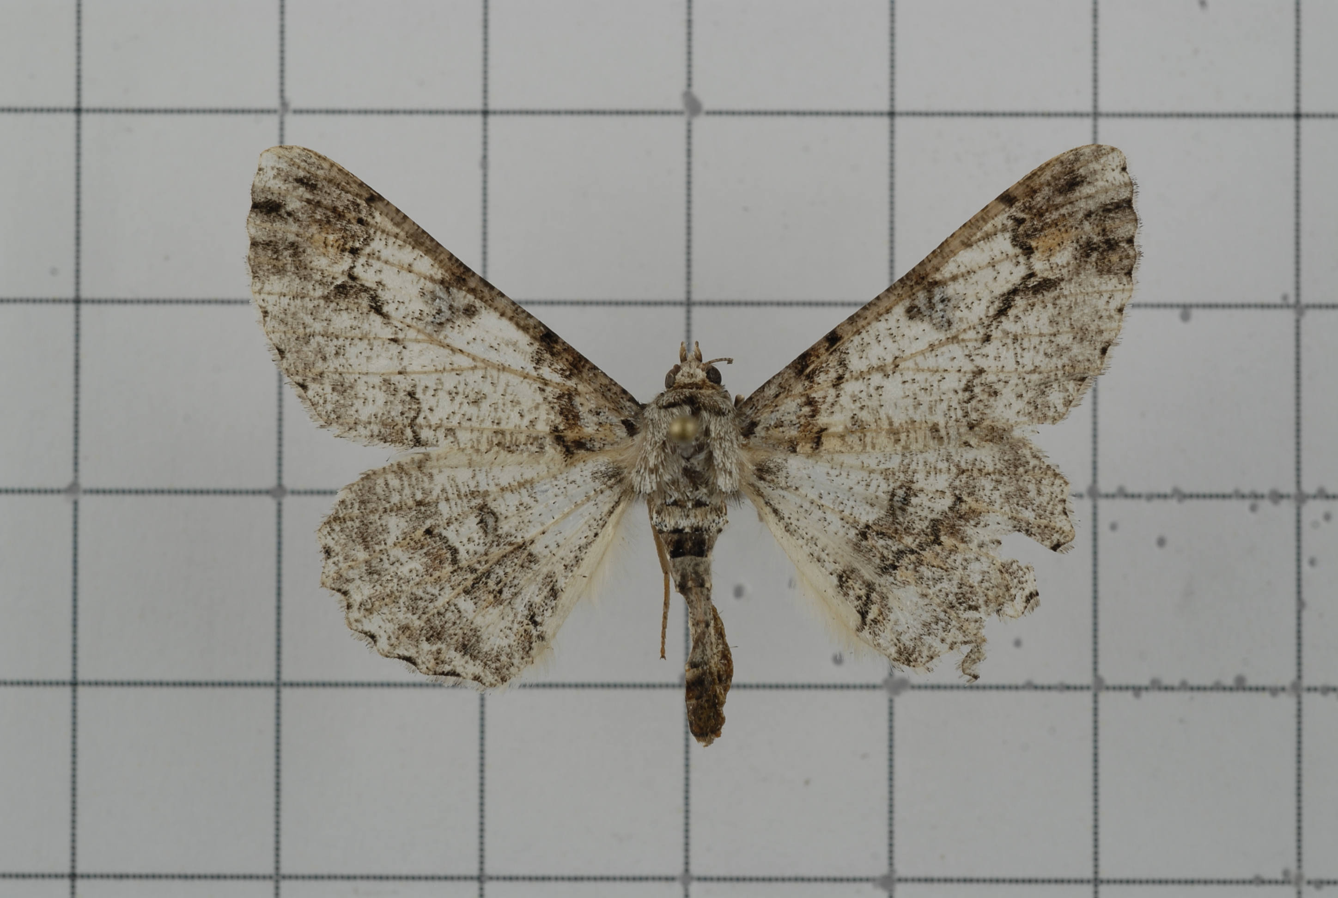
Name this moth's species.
Cleora fraterna
